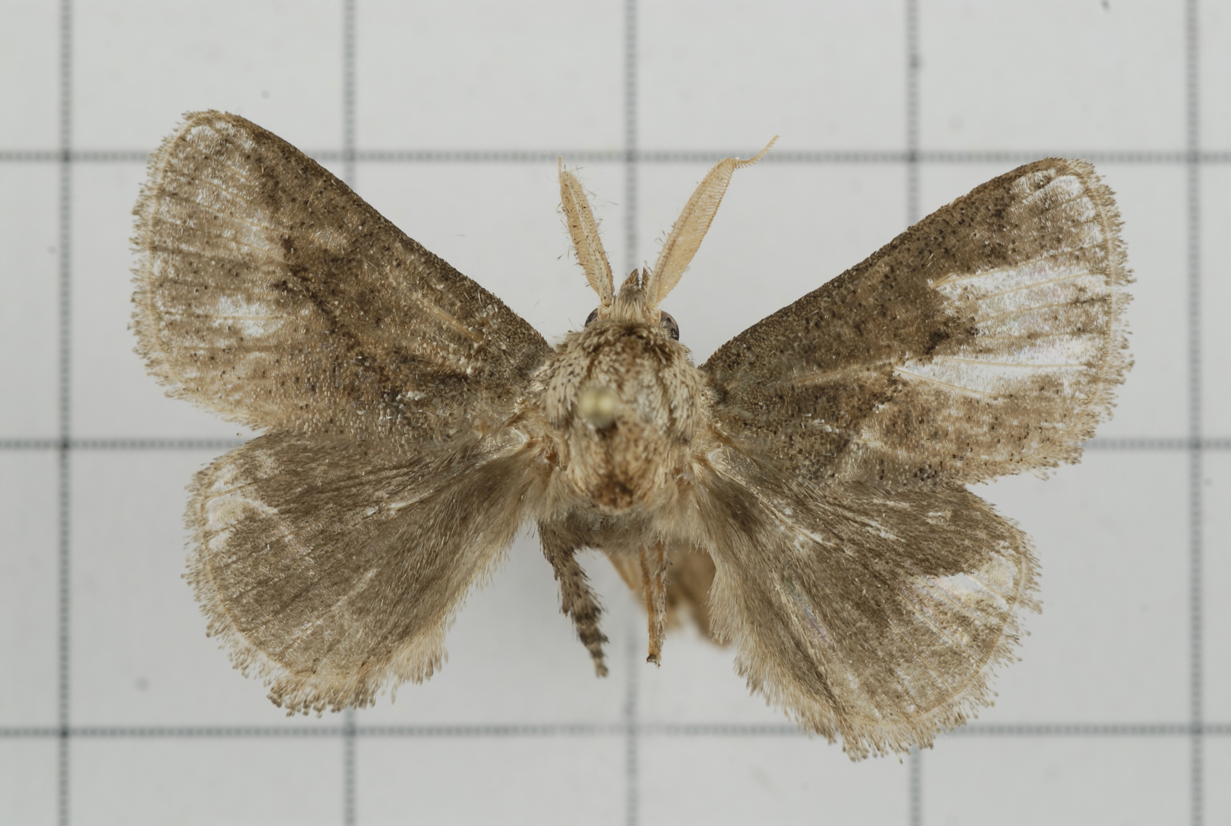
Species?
Susica sinensis
